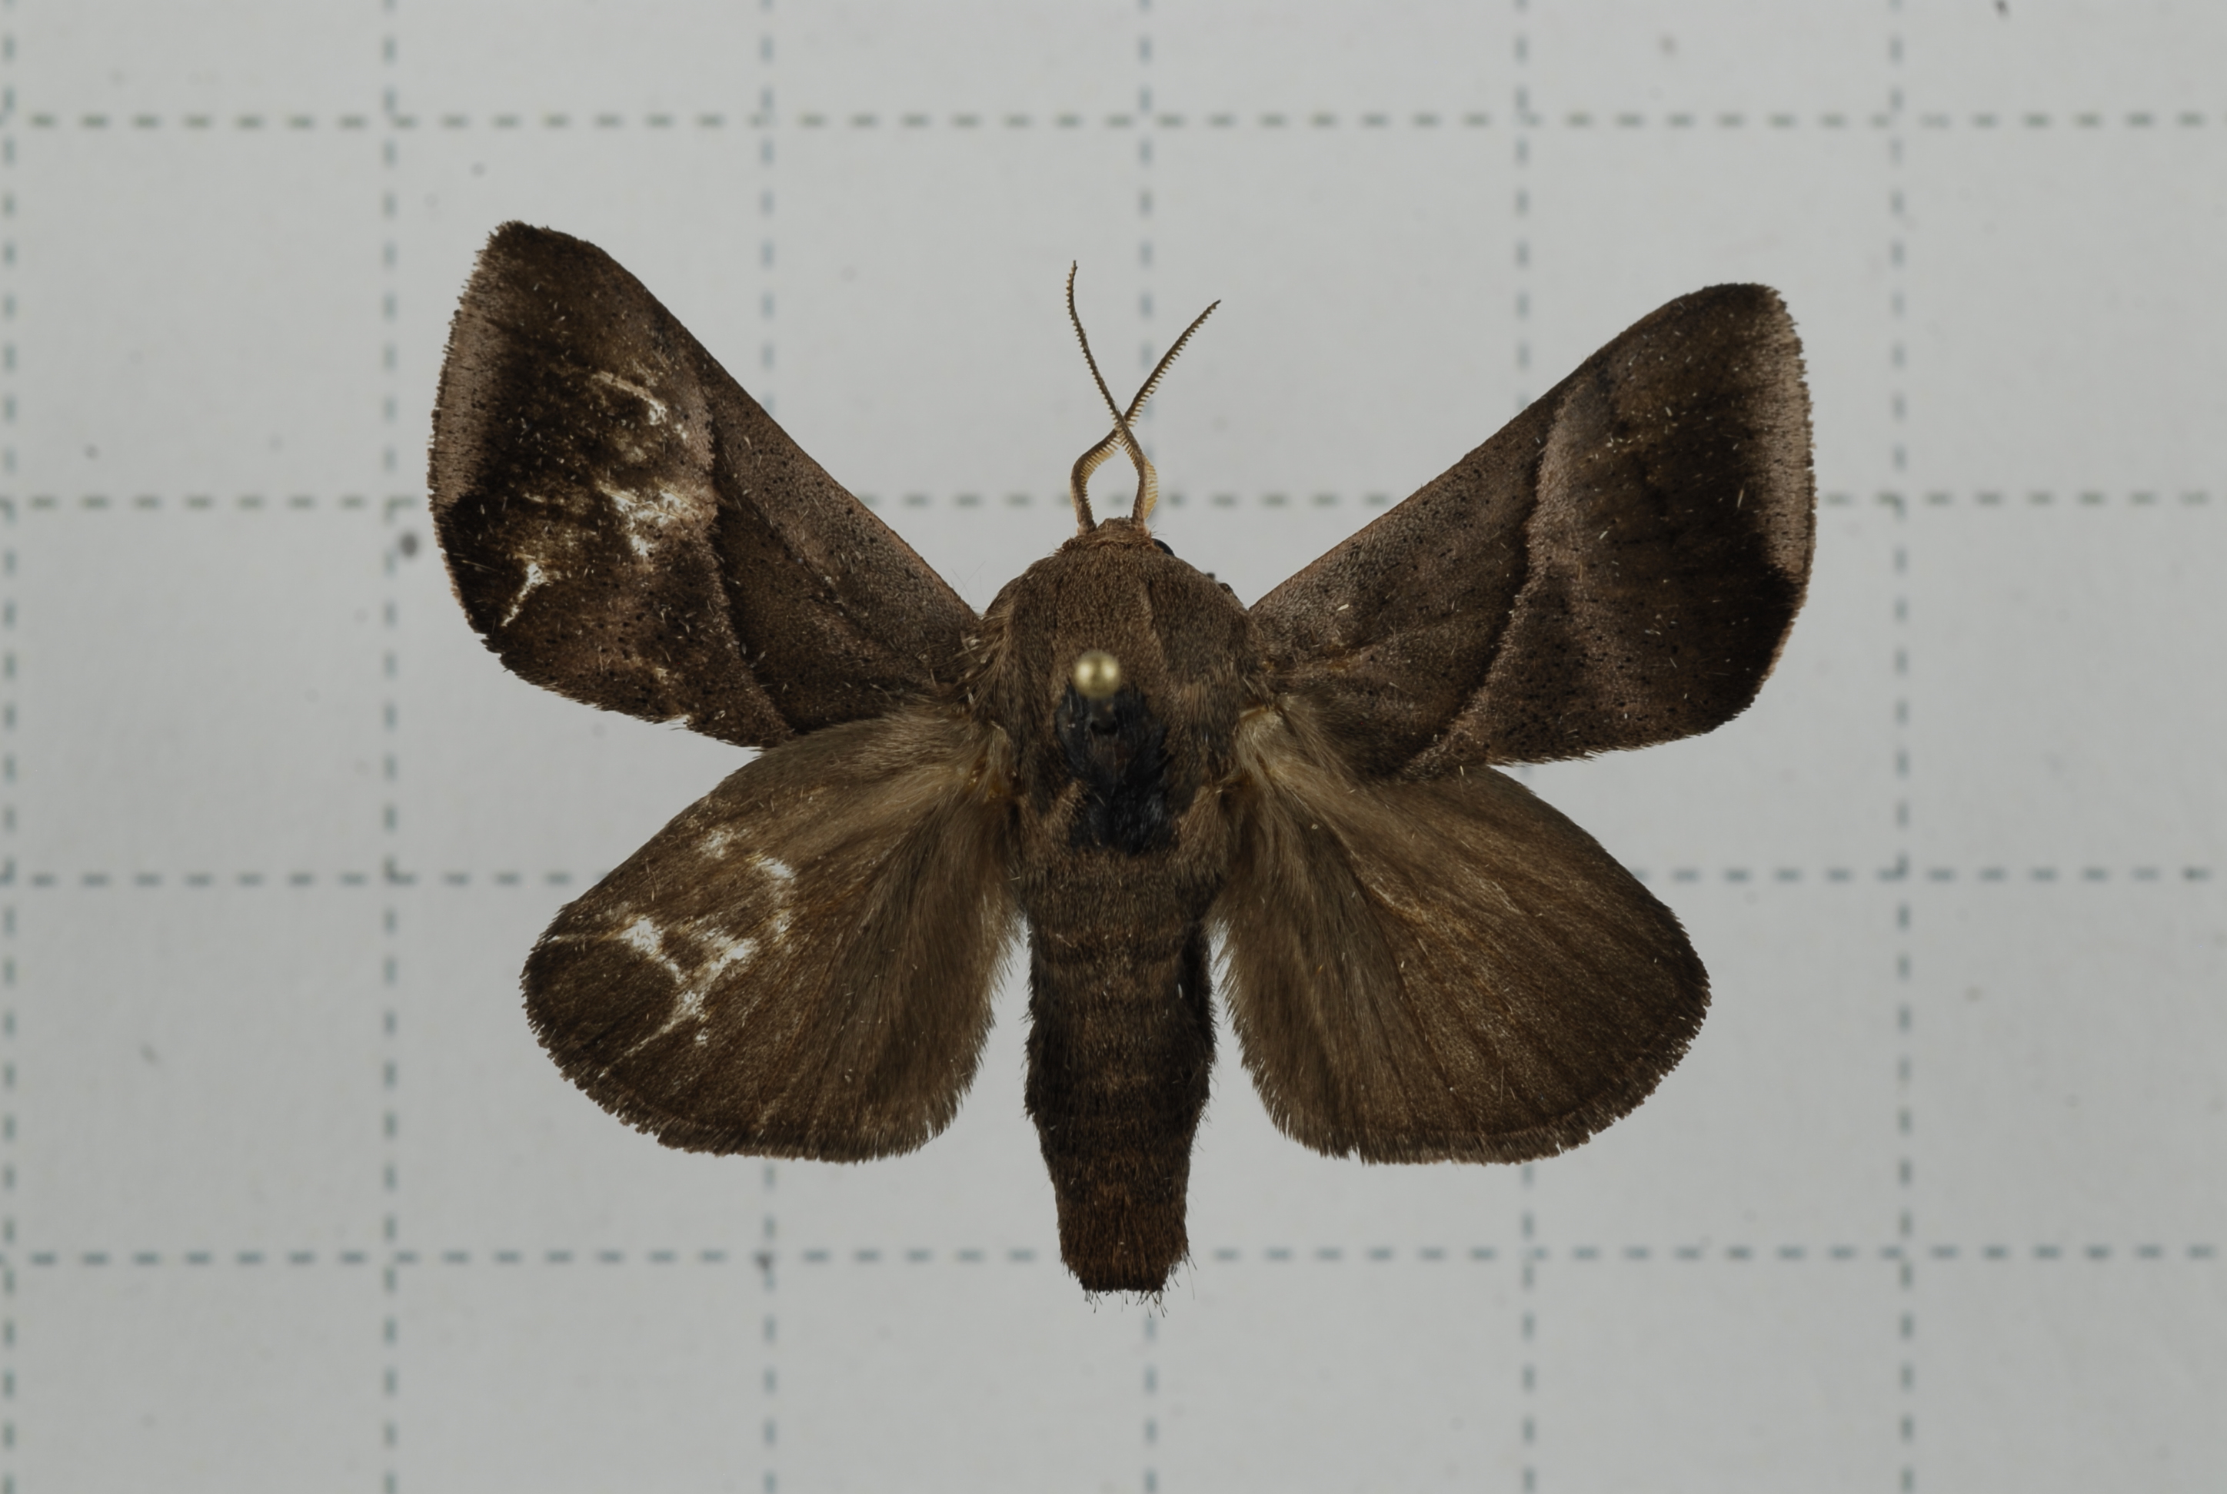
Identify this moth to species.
Setora postornata
